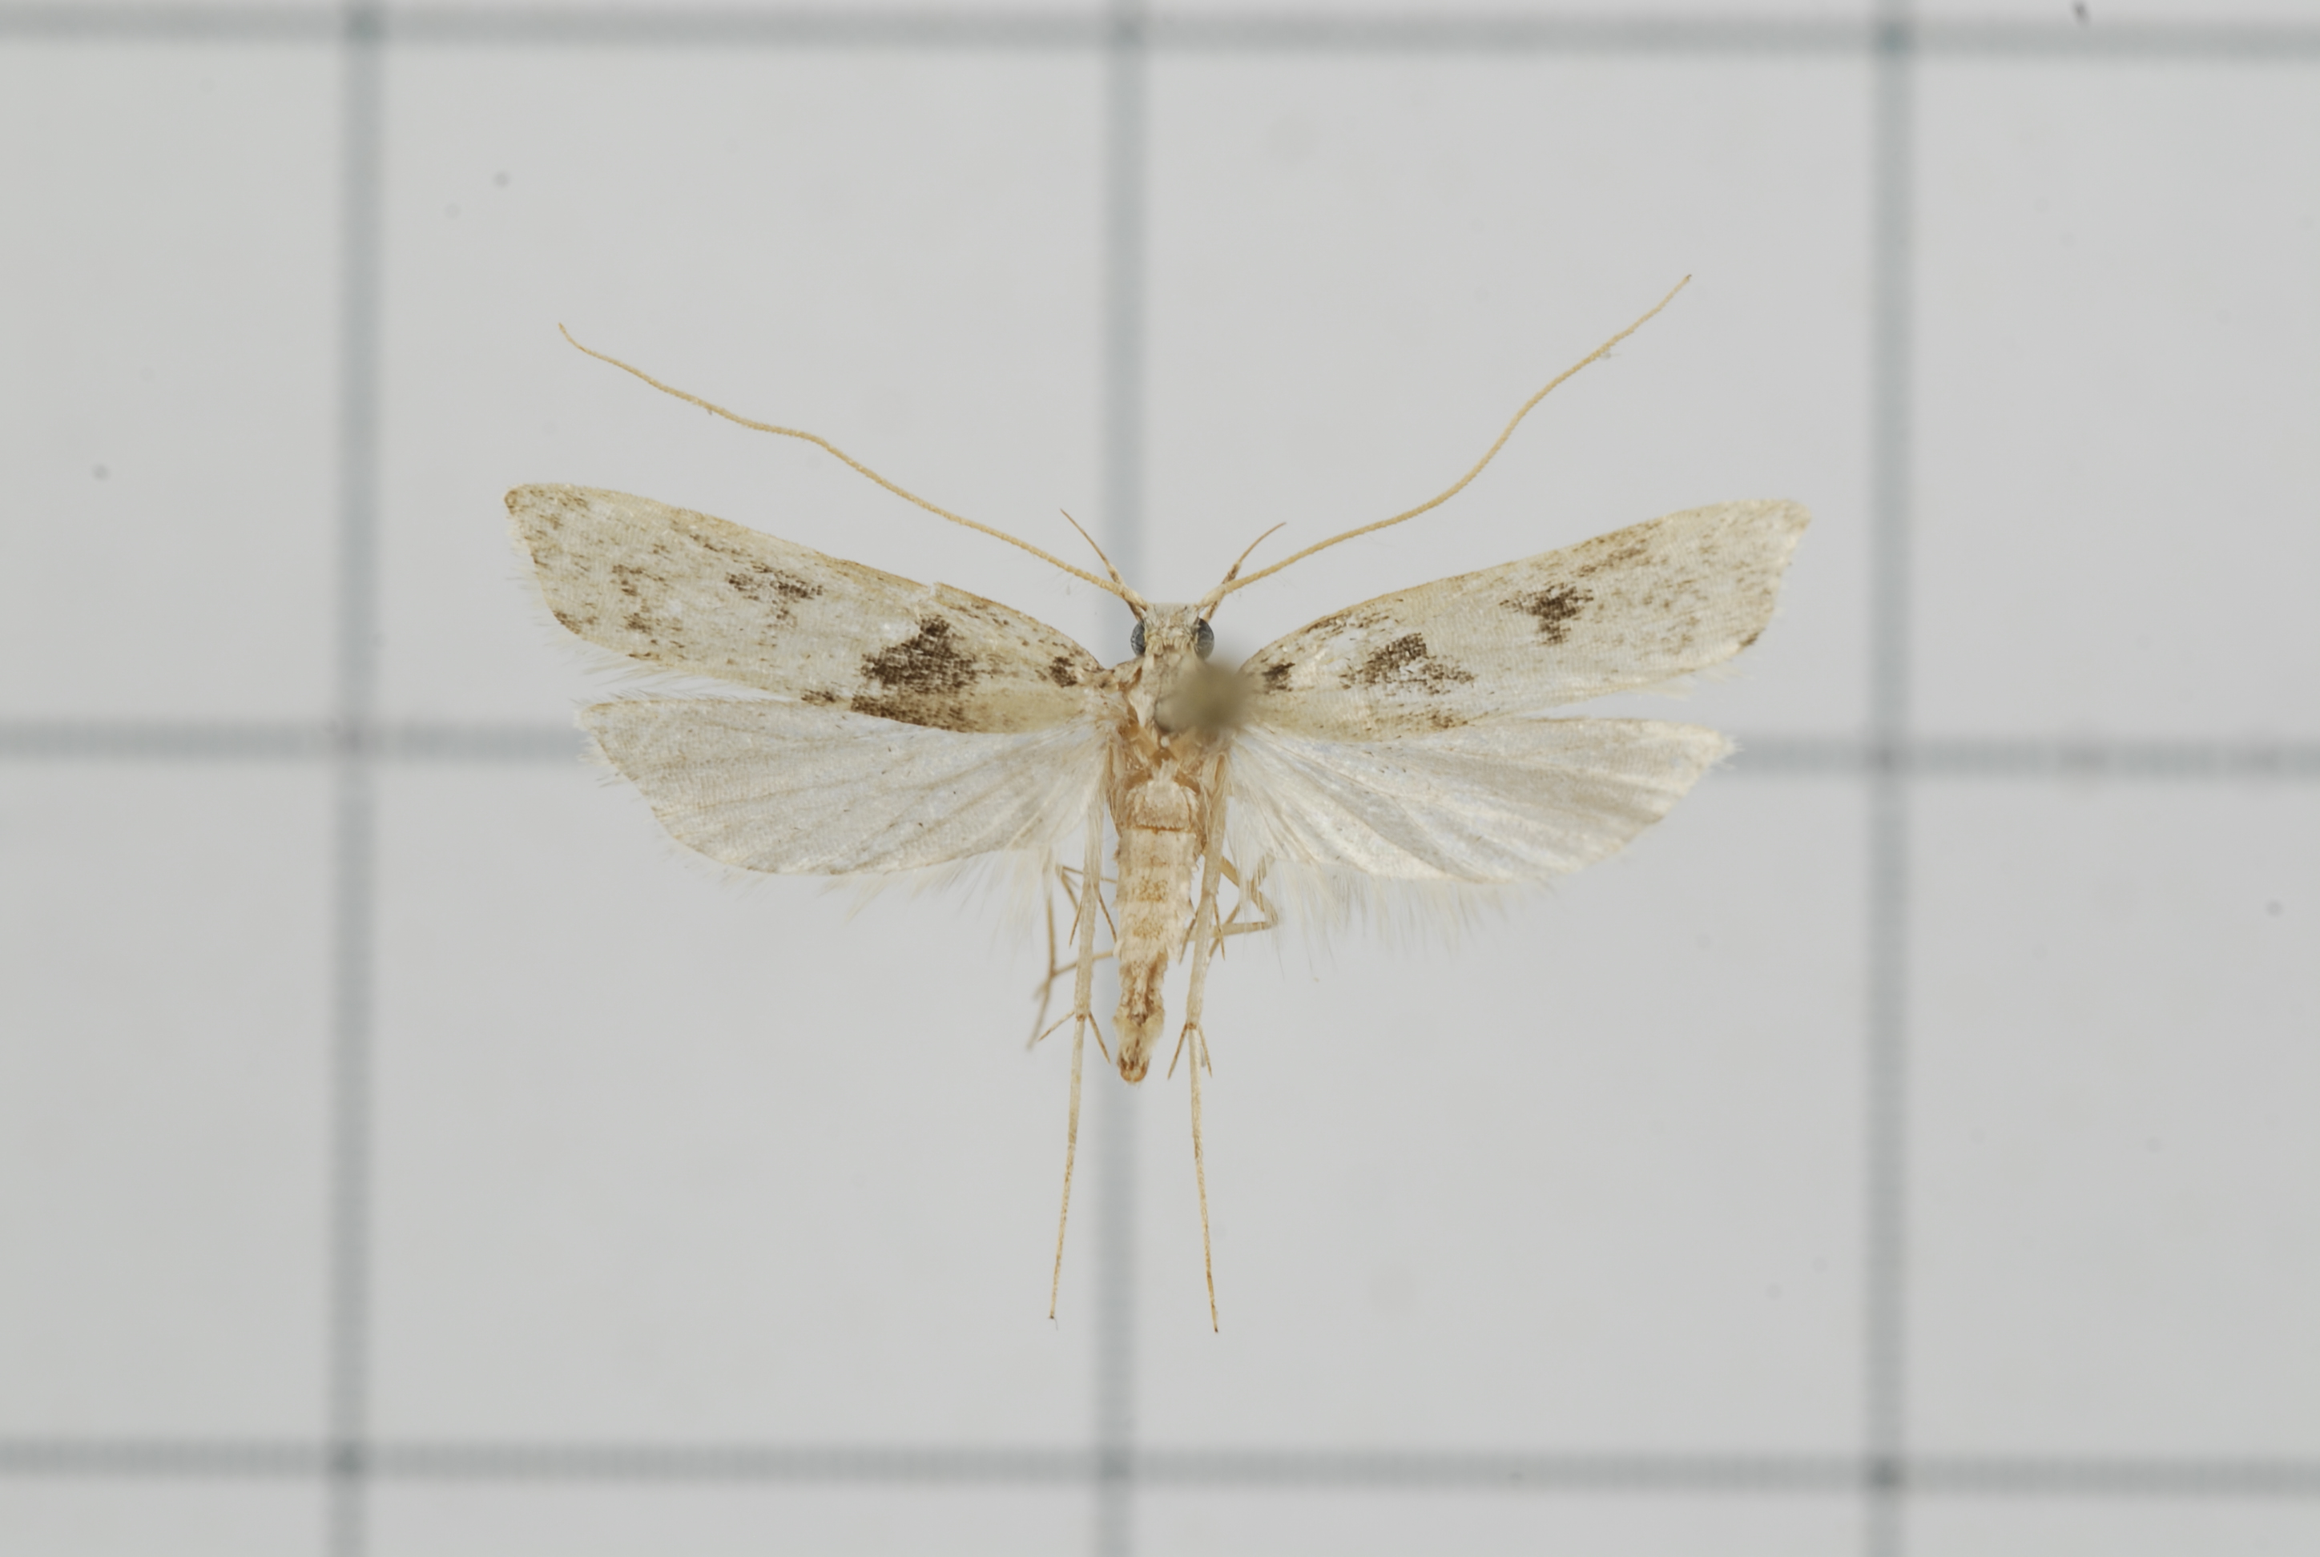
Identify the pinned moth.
Athymoris subtrigona
